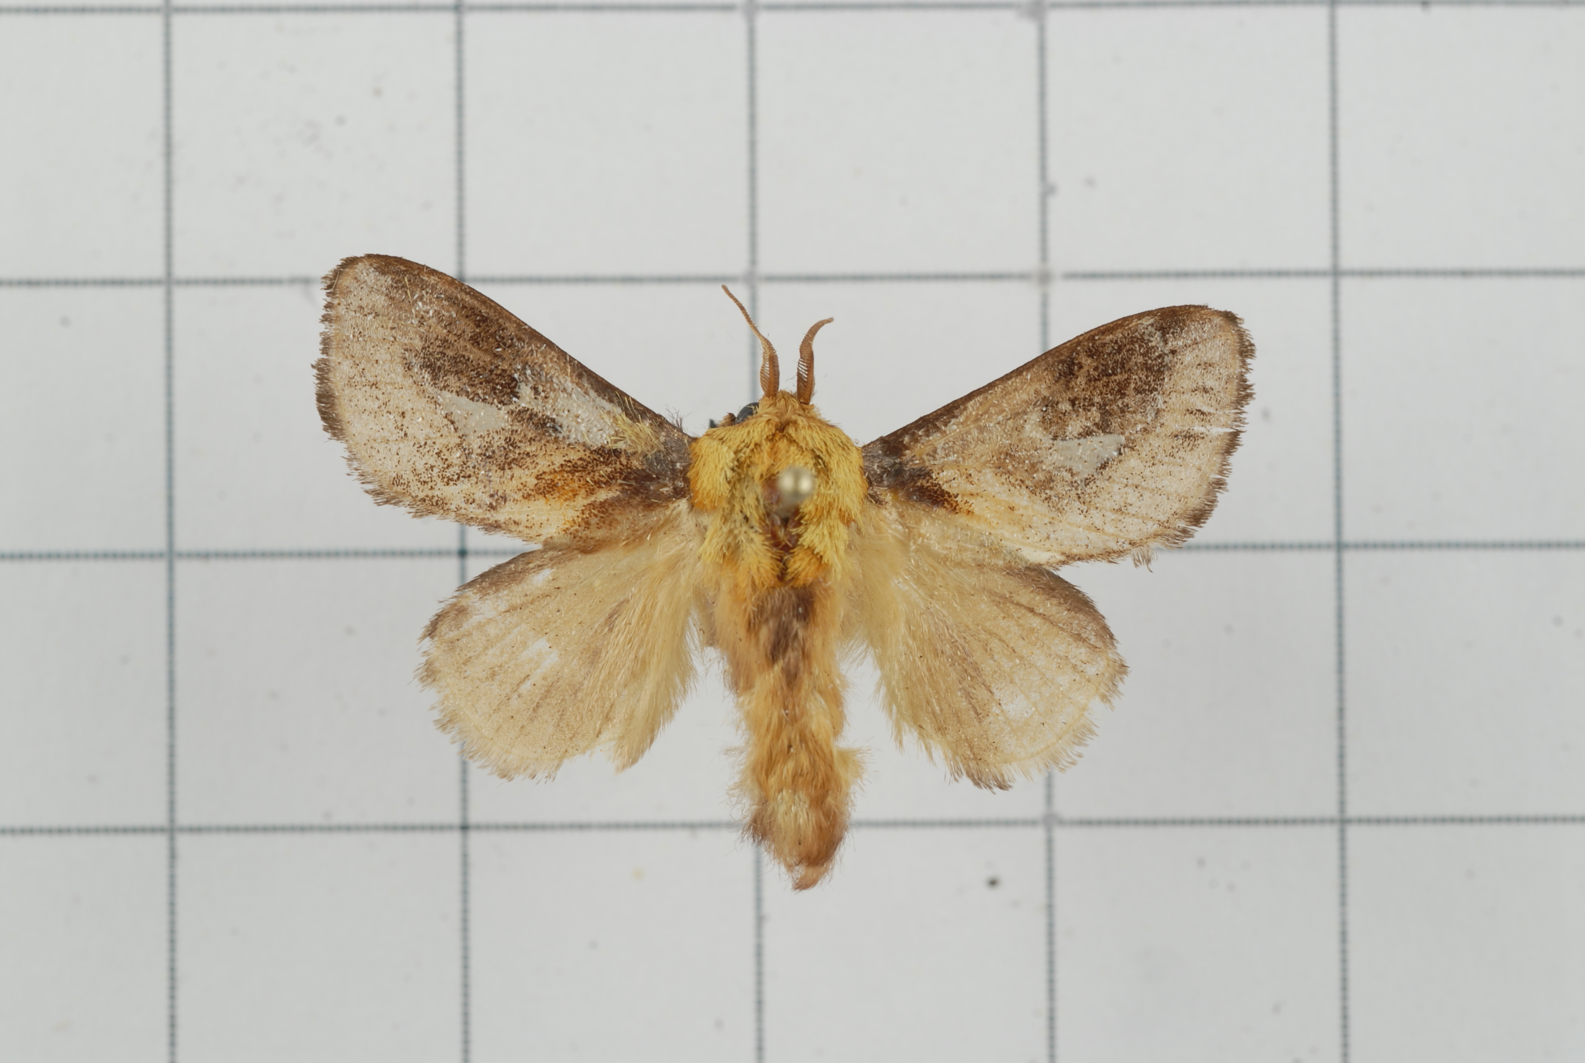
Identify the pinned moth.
Miresa fulgida
